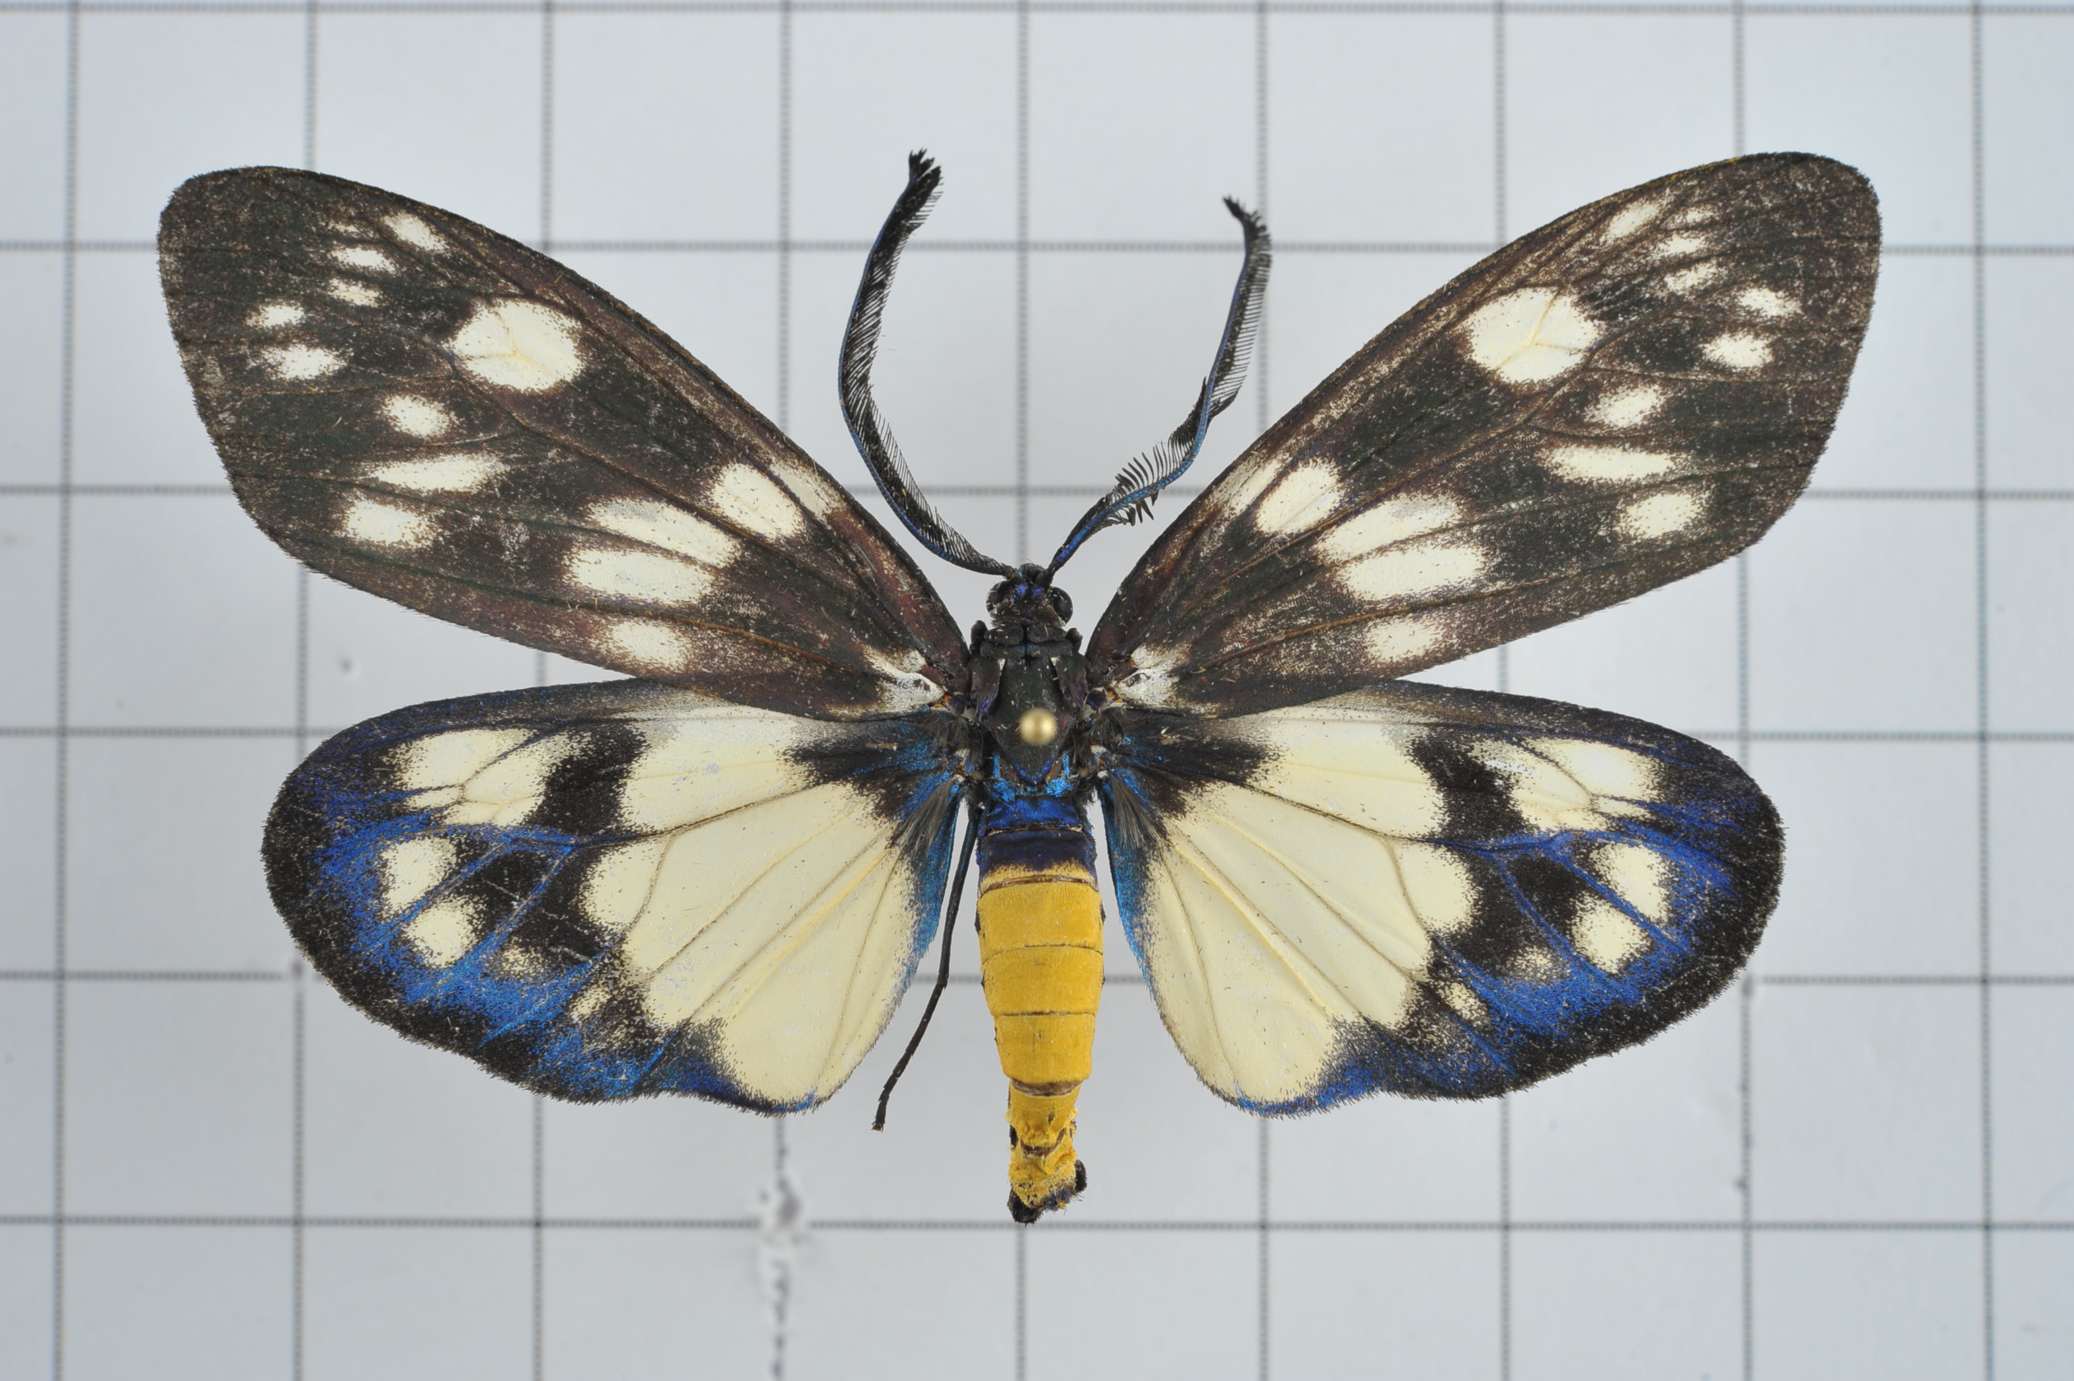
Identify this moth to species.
Eterusia aedea formosana
